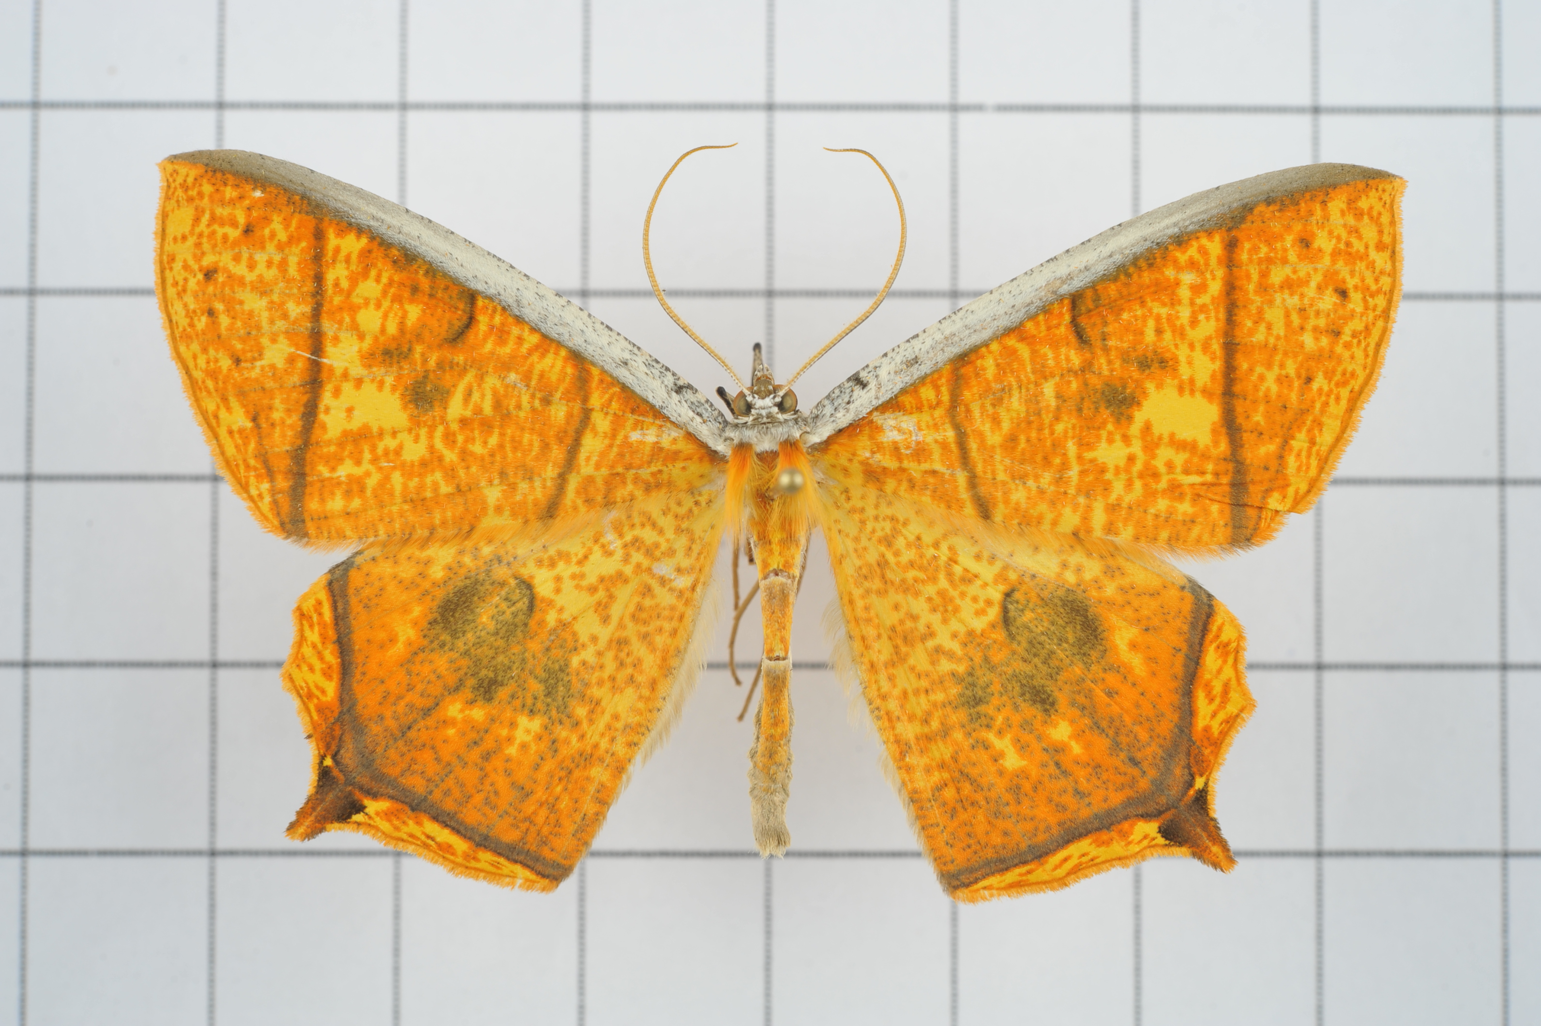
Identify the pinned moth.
Thinopteryx crocoptera assamensis
